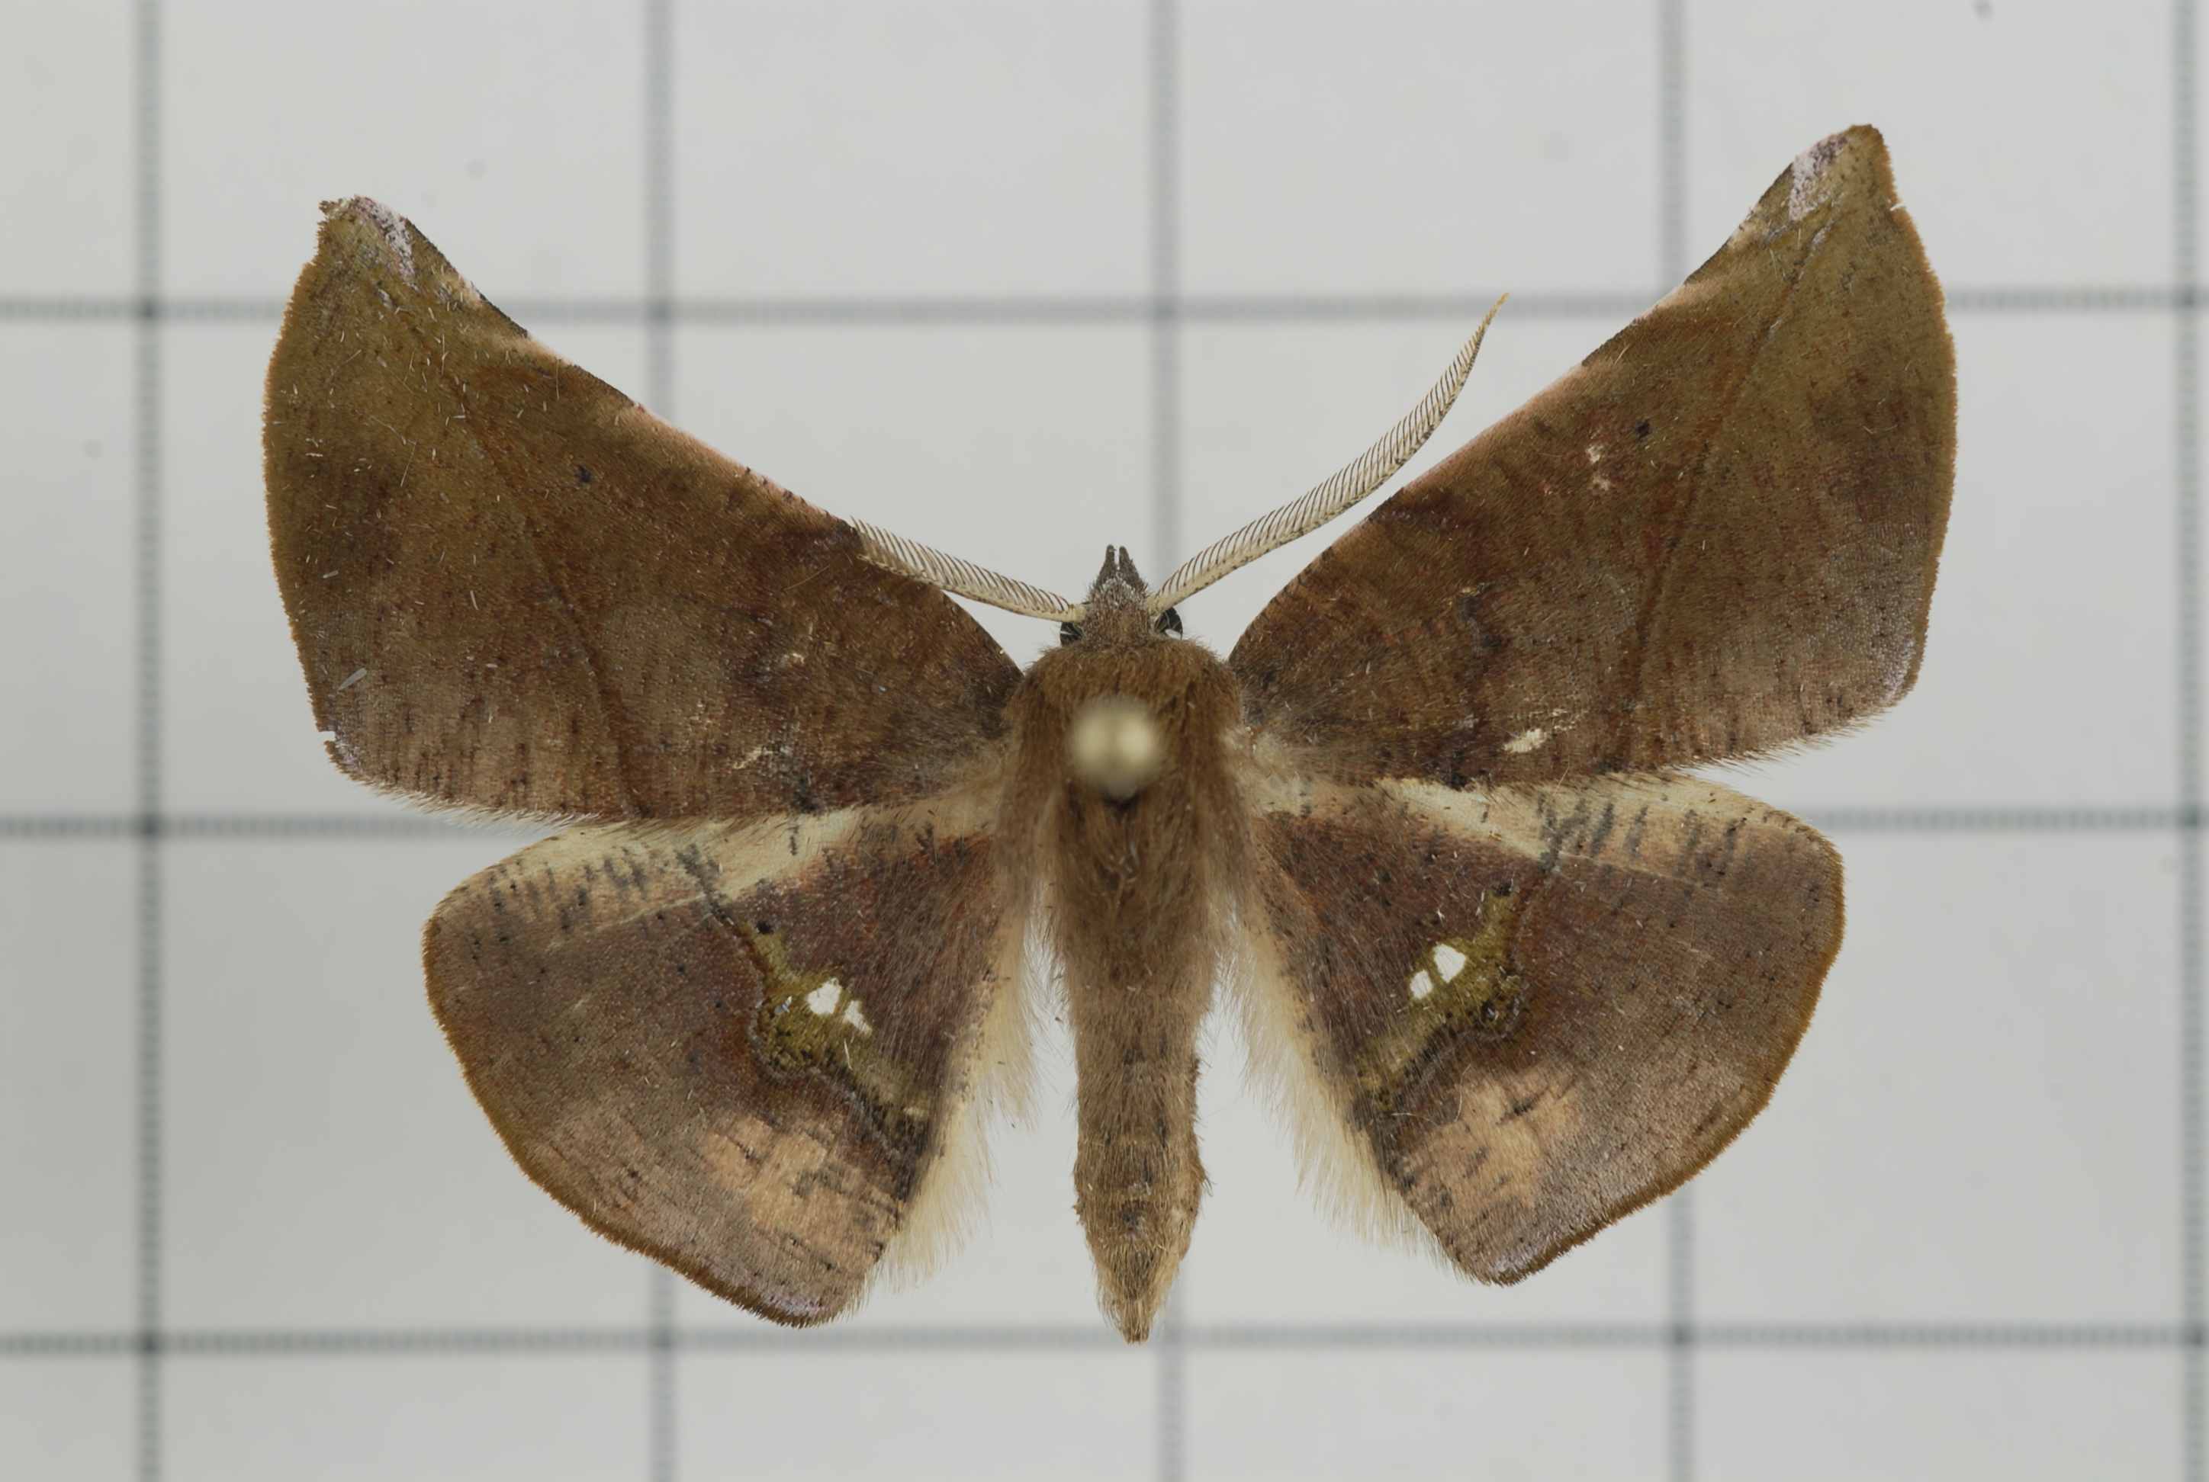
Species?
Garaeus apicata formosanus
